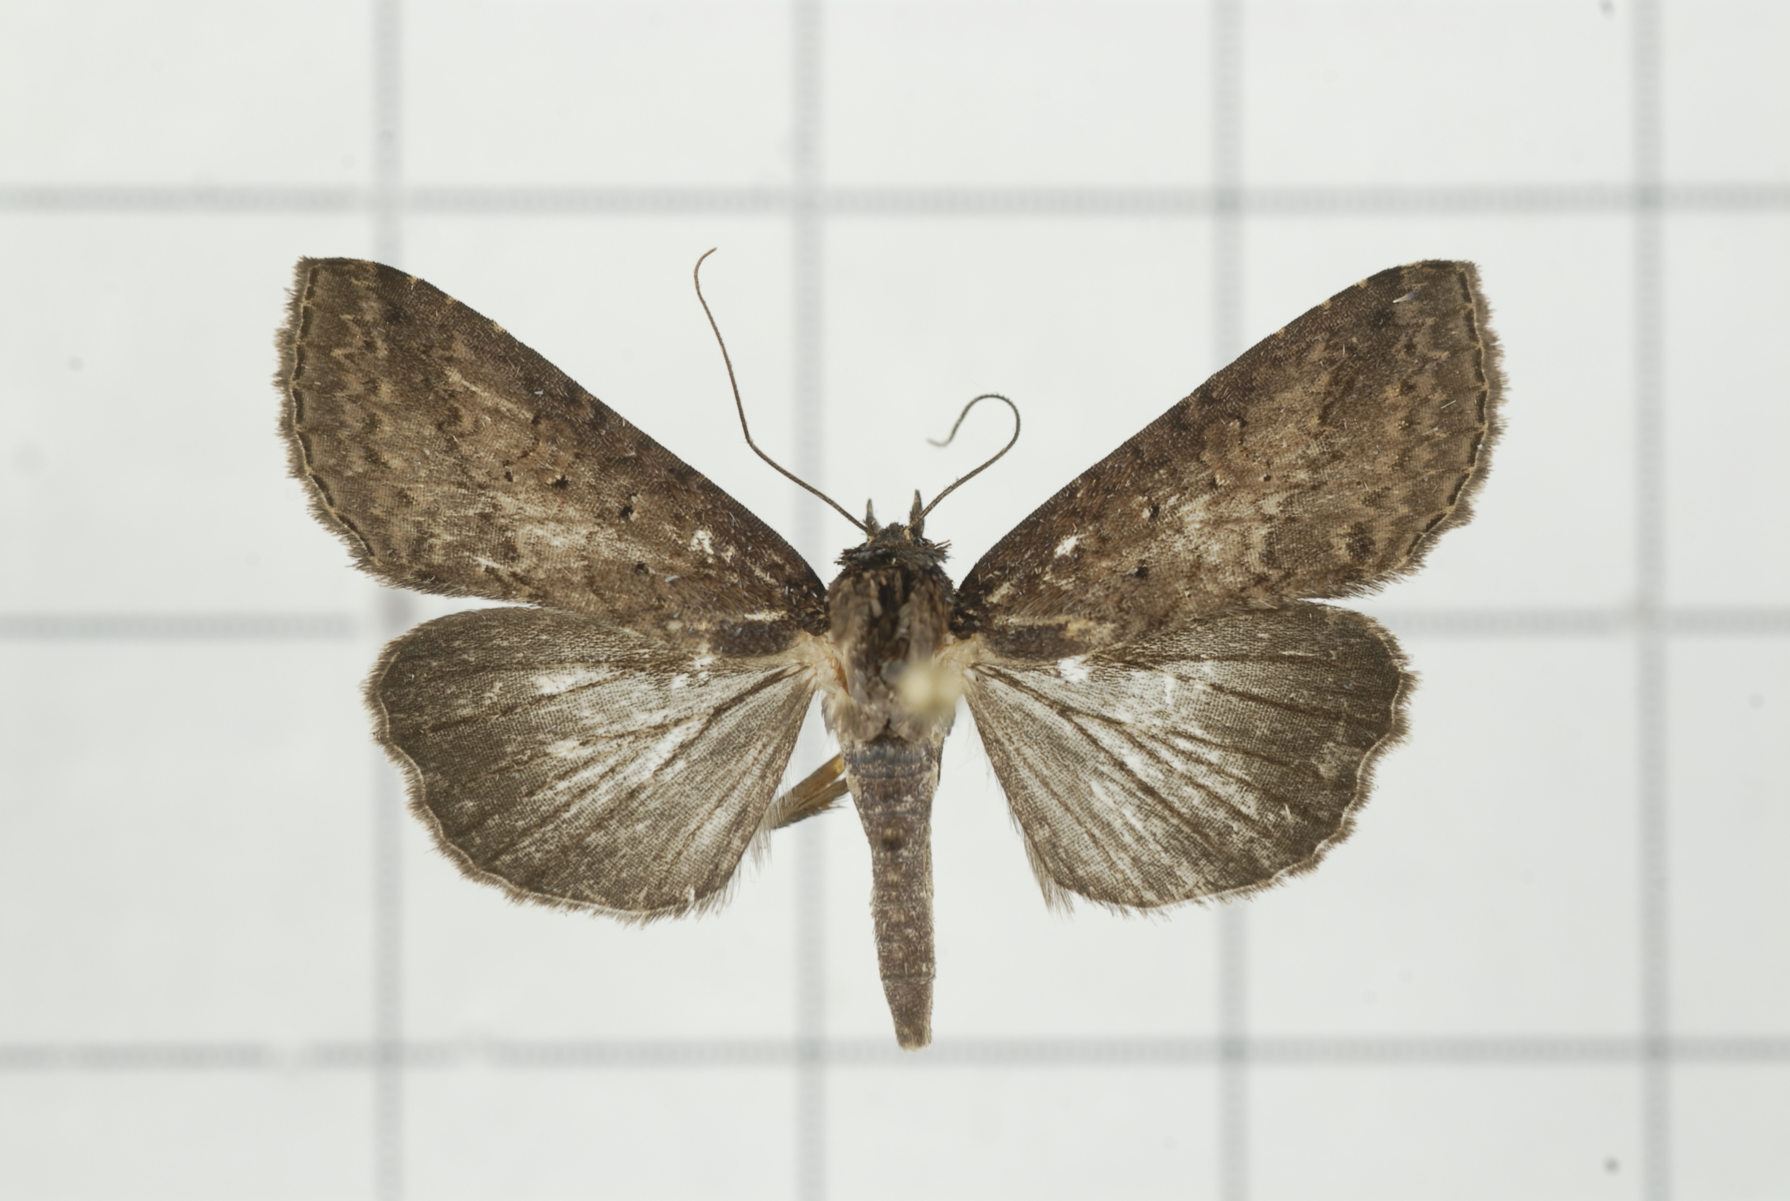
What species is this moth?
Lophoptera tianchi
